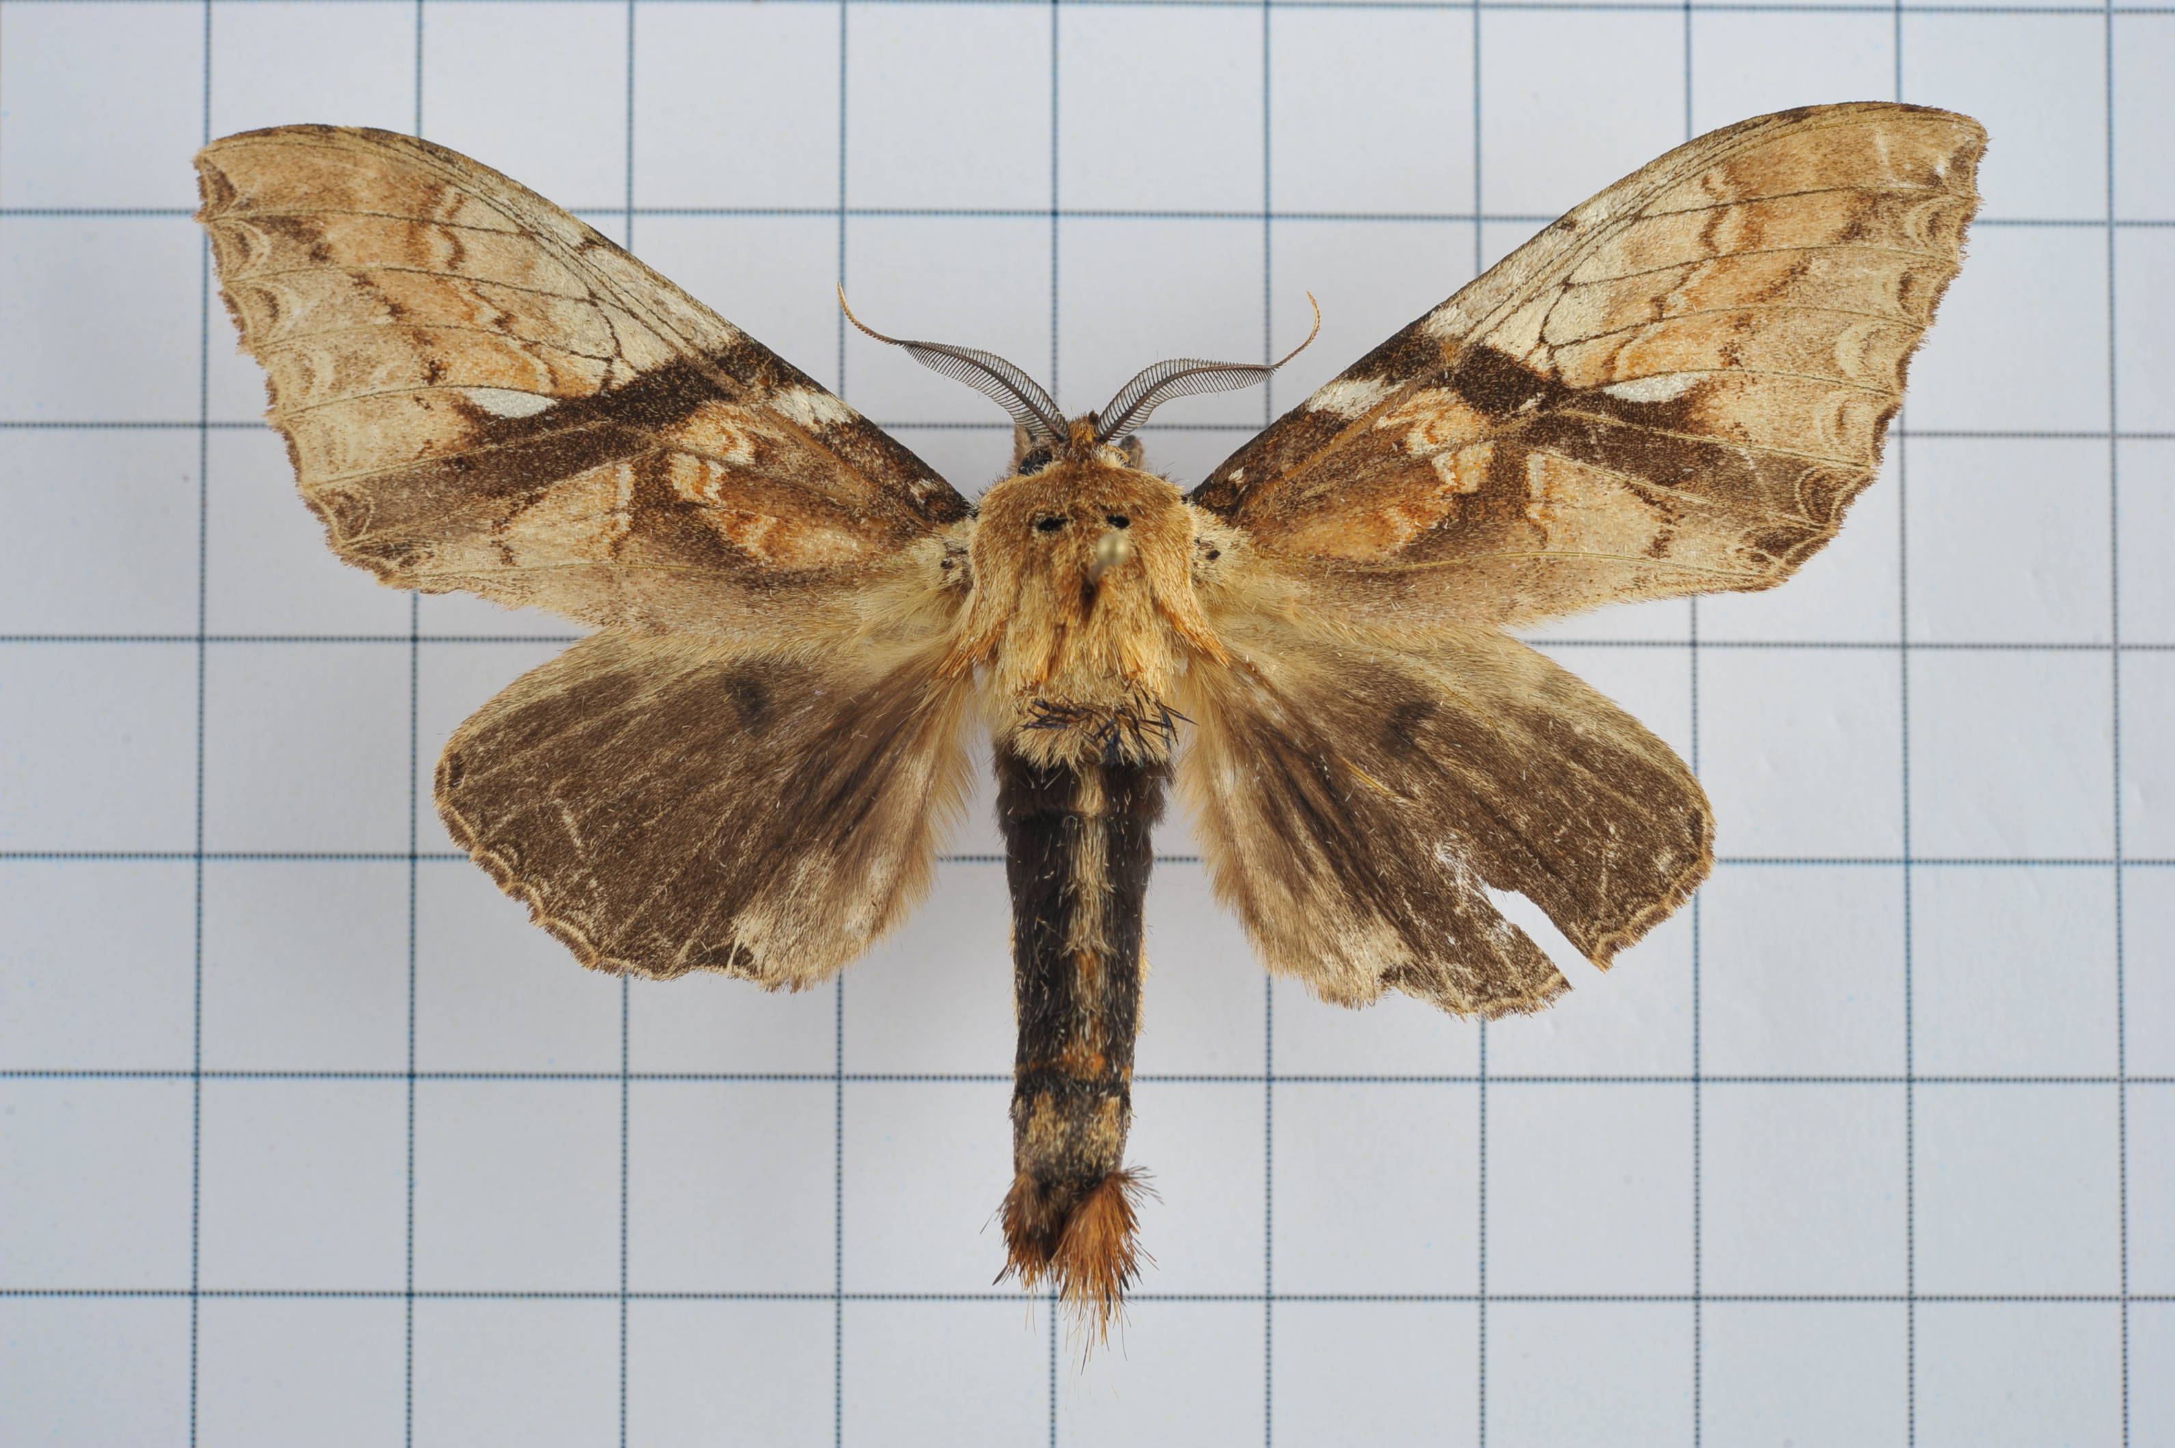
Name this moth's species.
Dudusa nobilis
